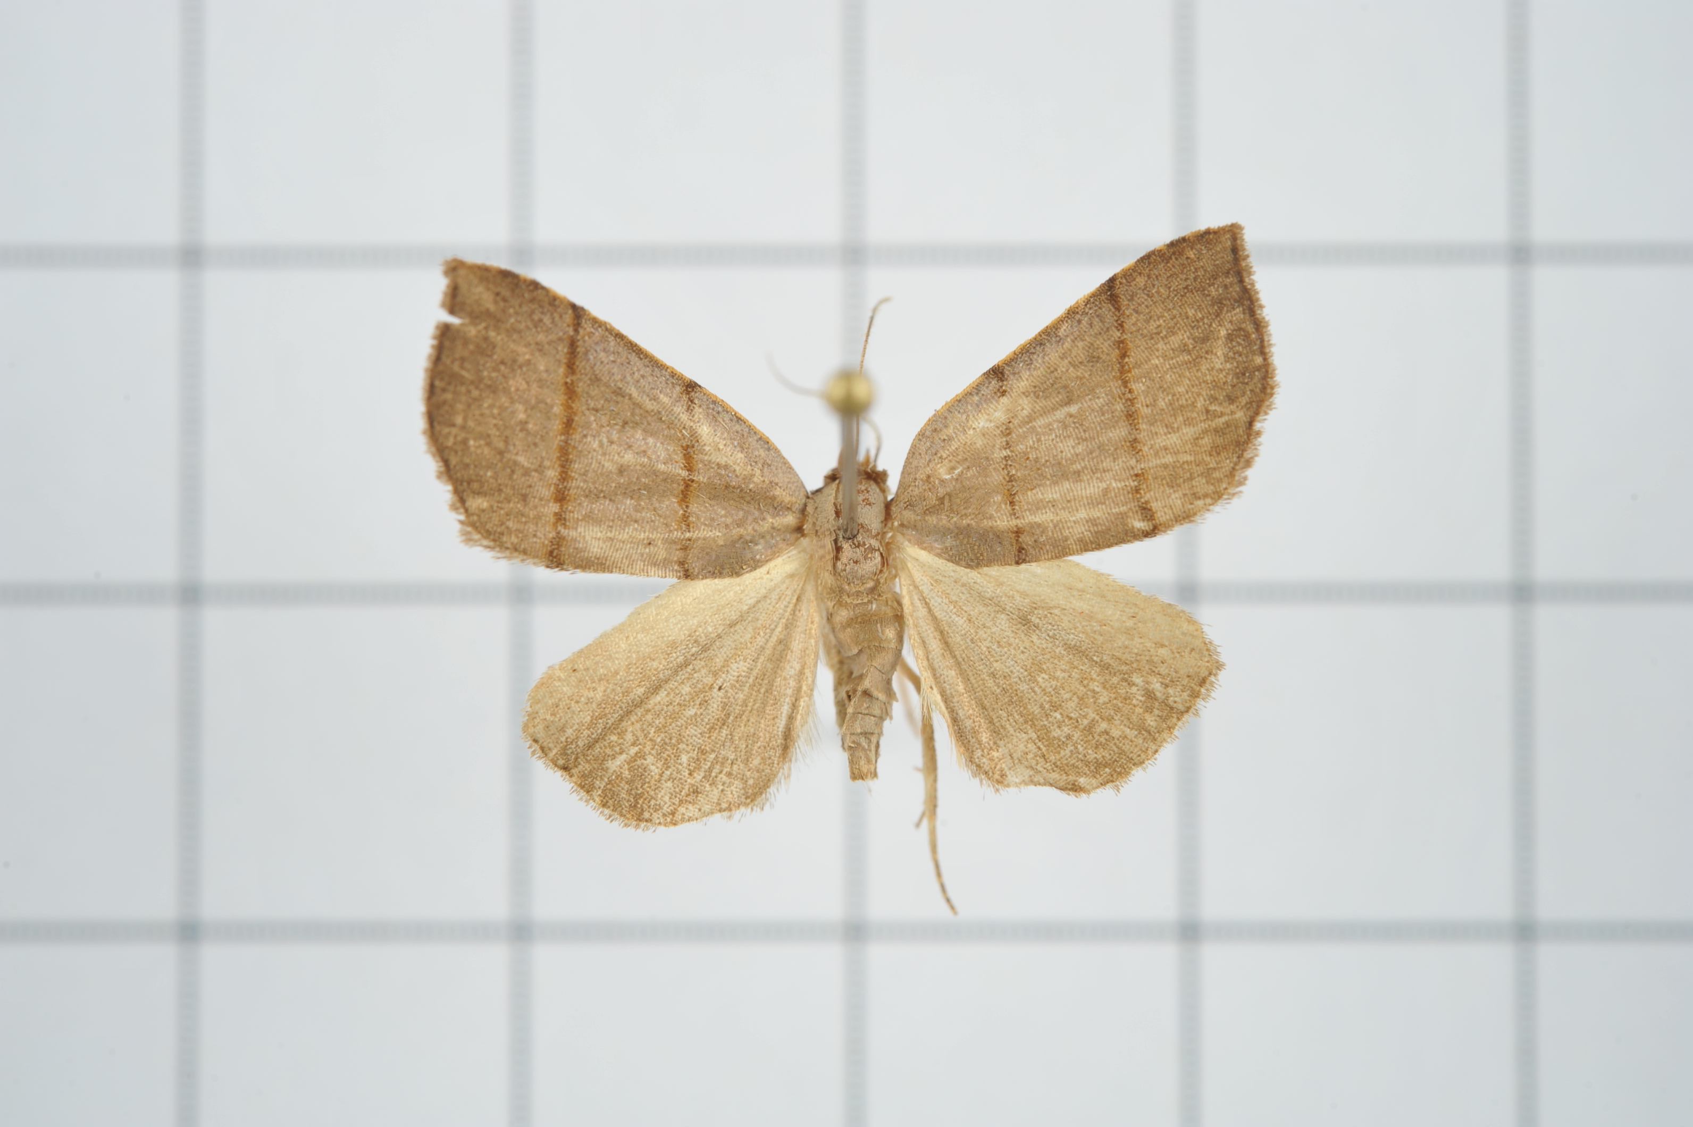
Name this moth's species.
Plecoptera siderogramma
